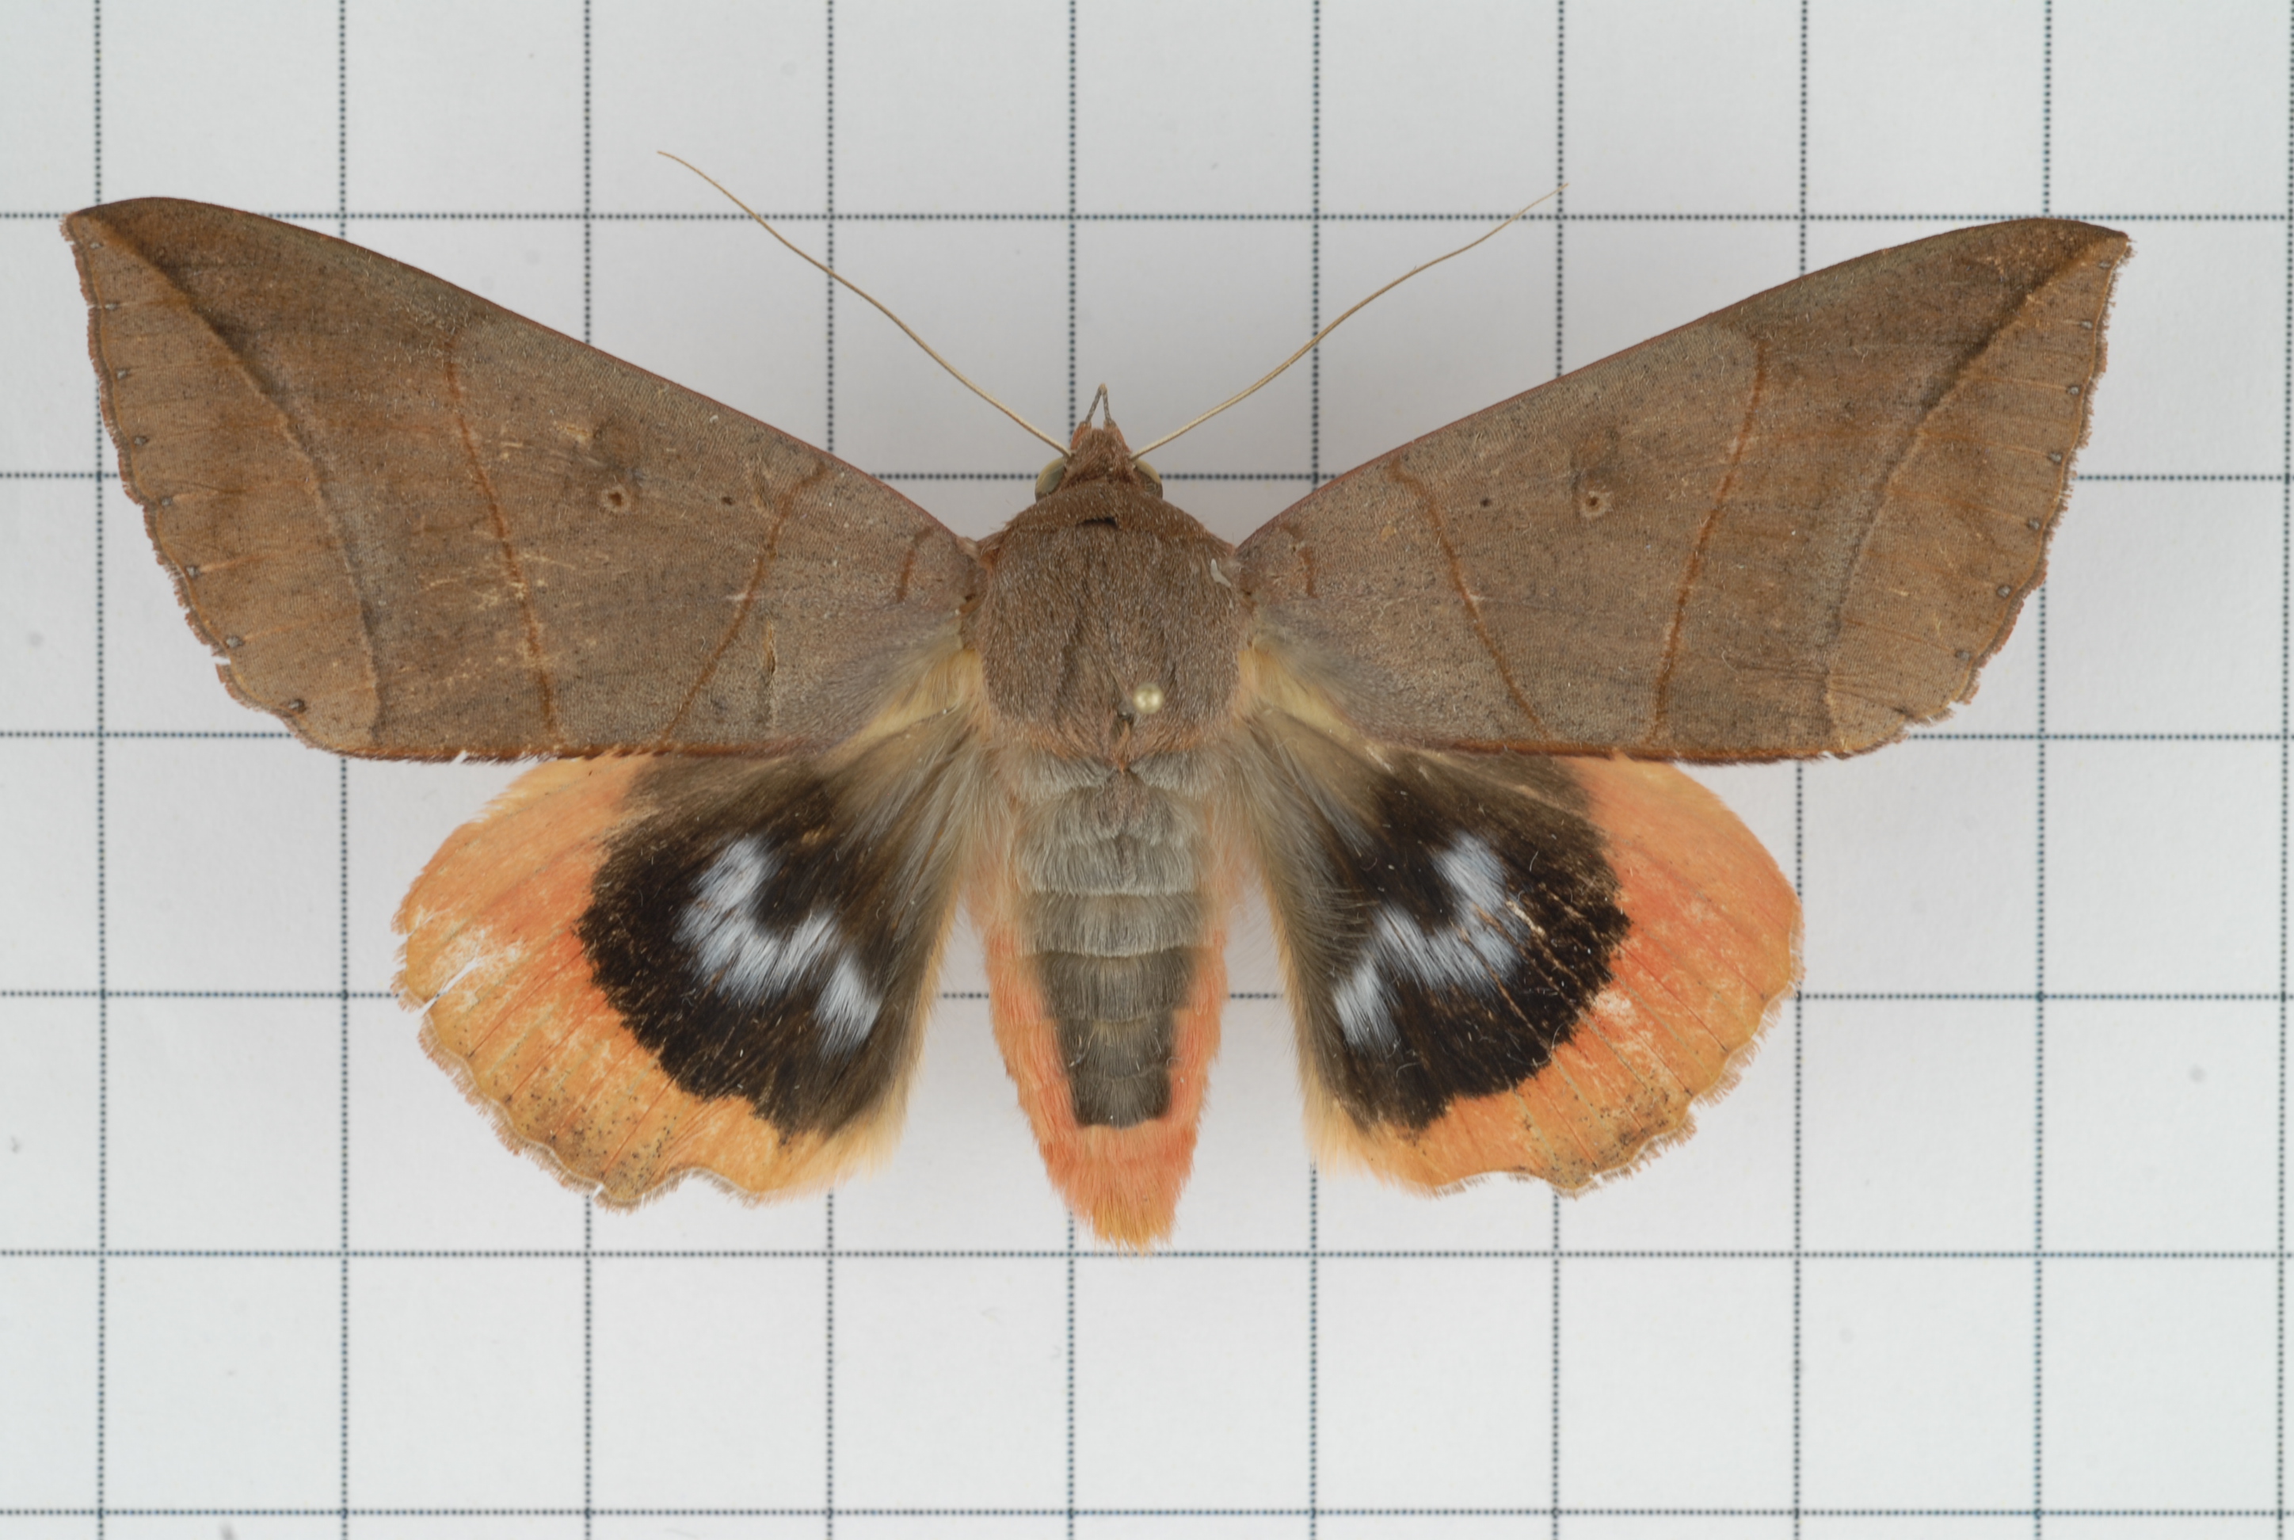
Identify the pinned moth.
Thyas juno
